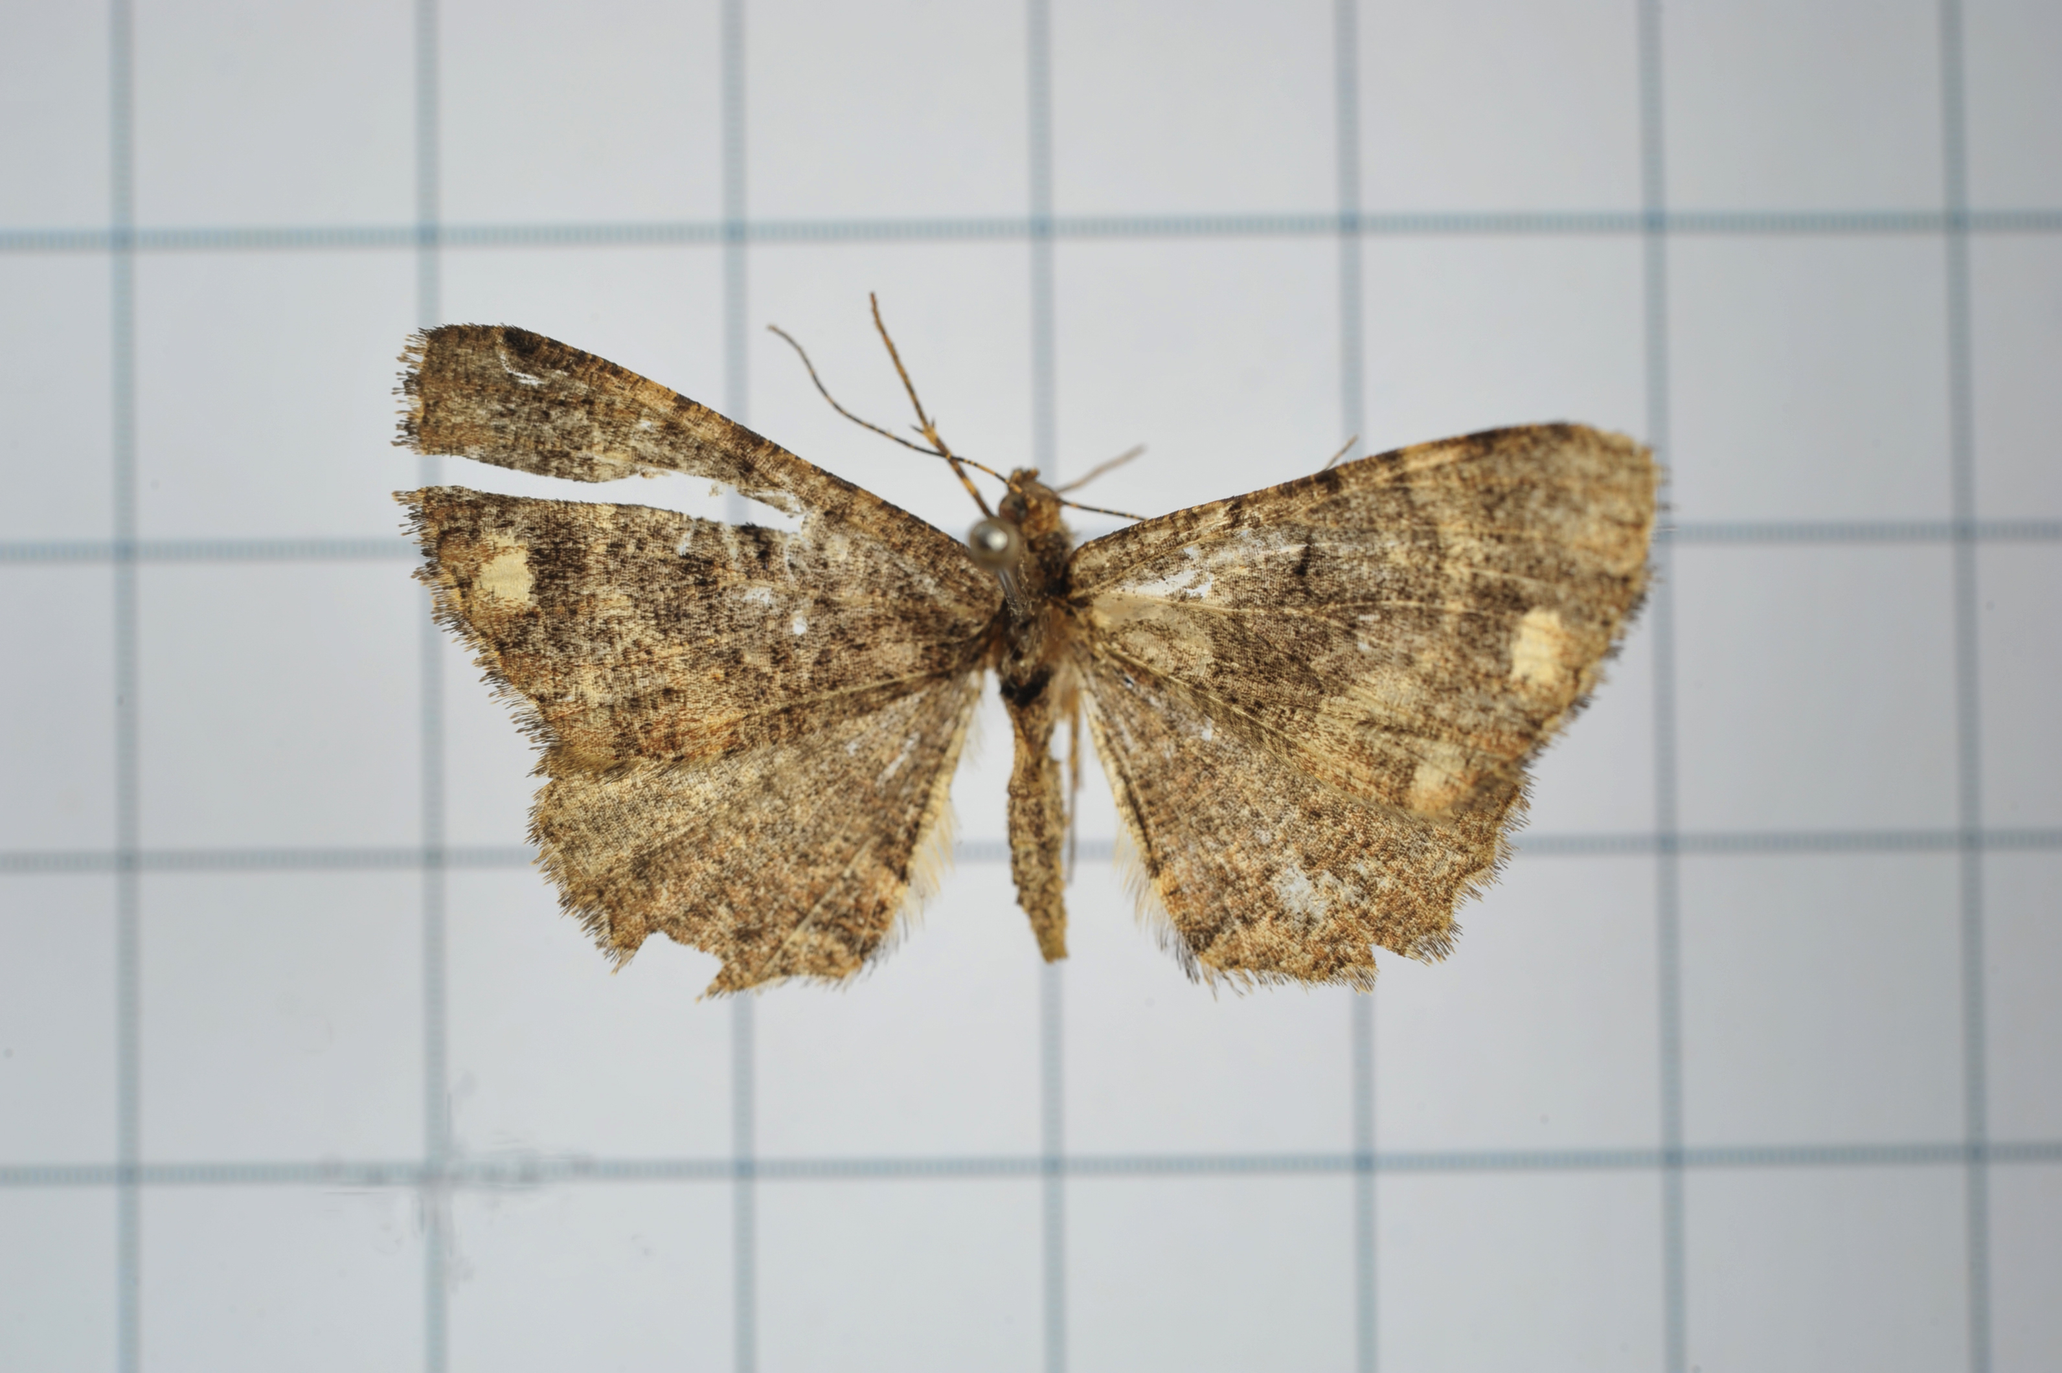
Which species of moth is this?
Parectropis subflava
